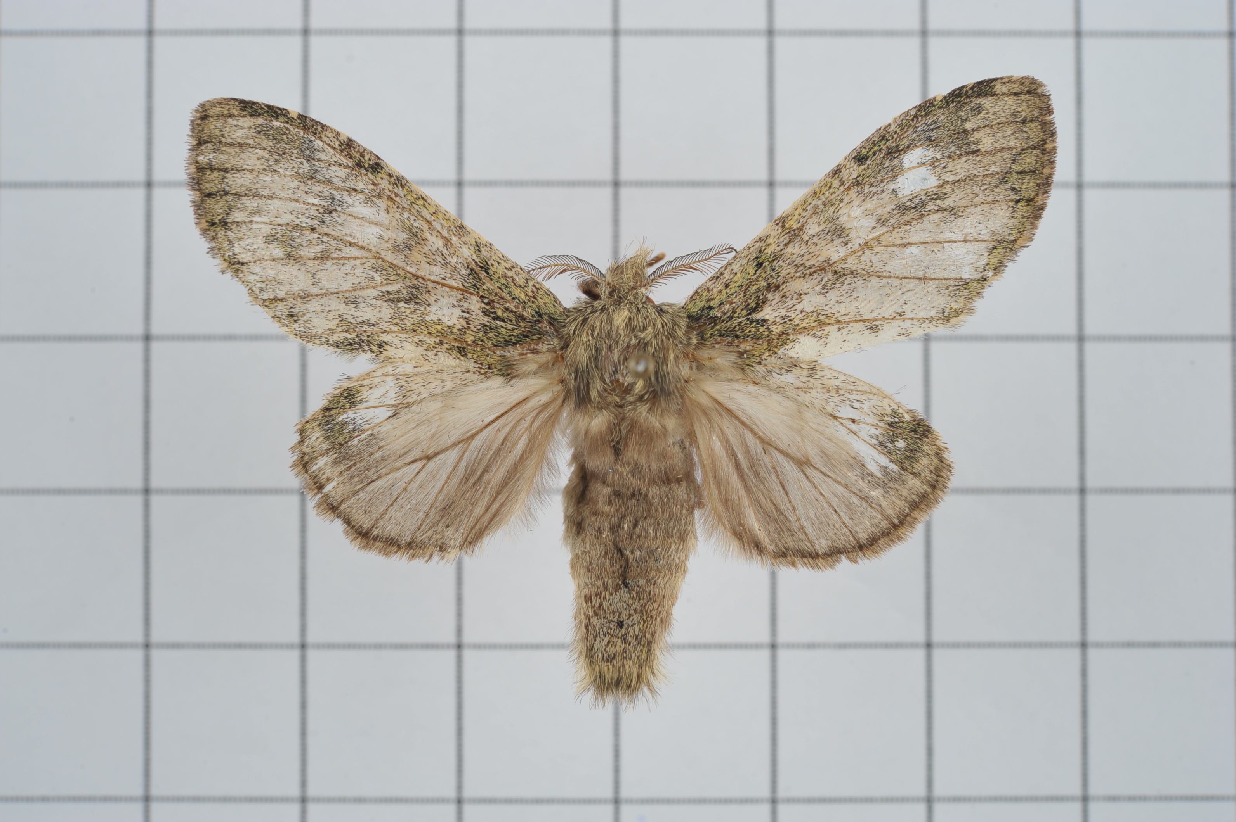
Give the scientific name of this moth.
Syntypistis viridipicta
